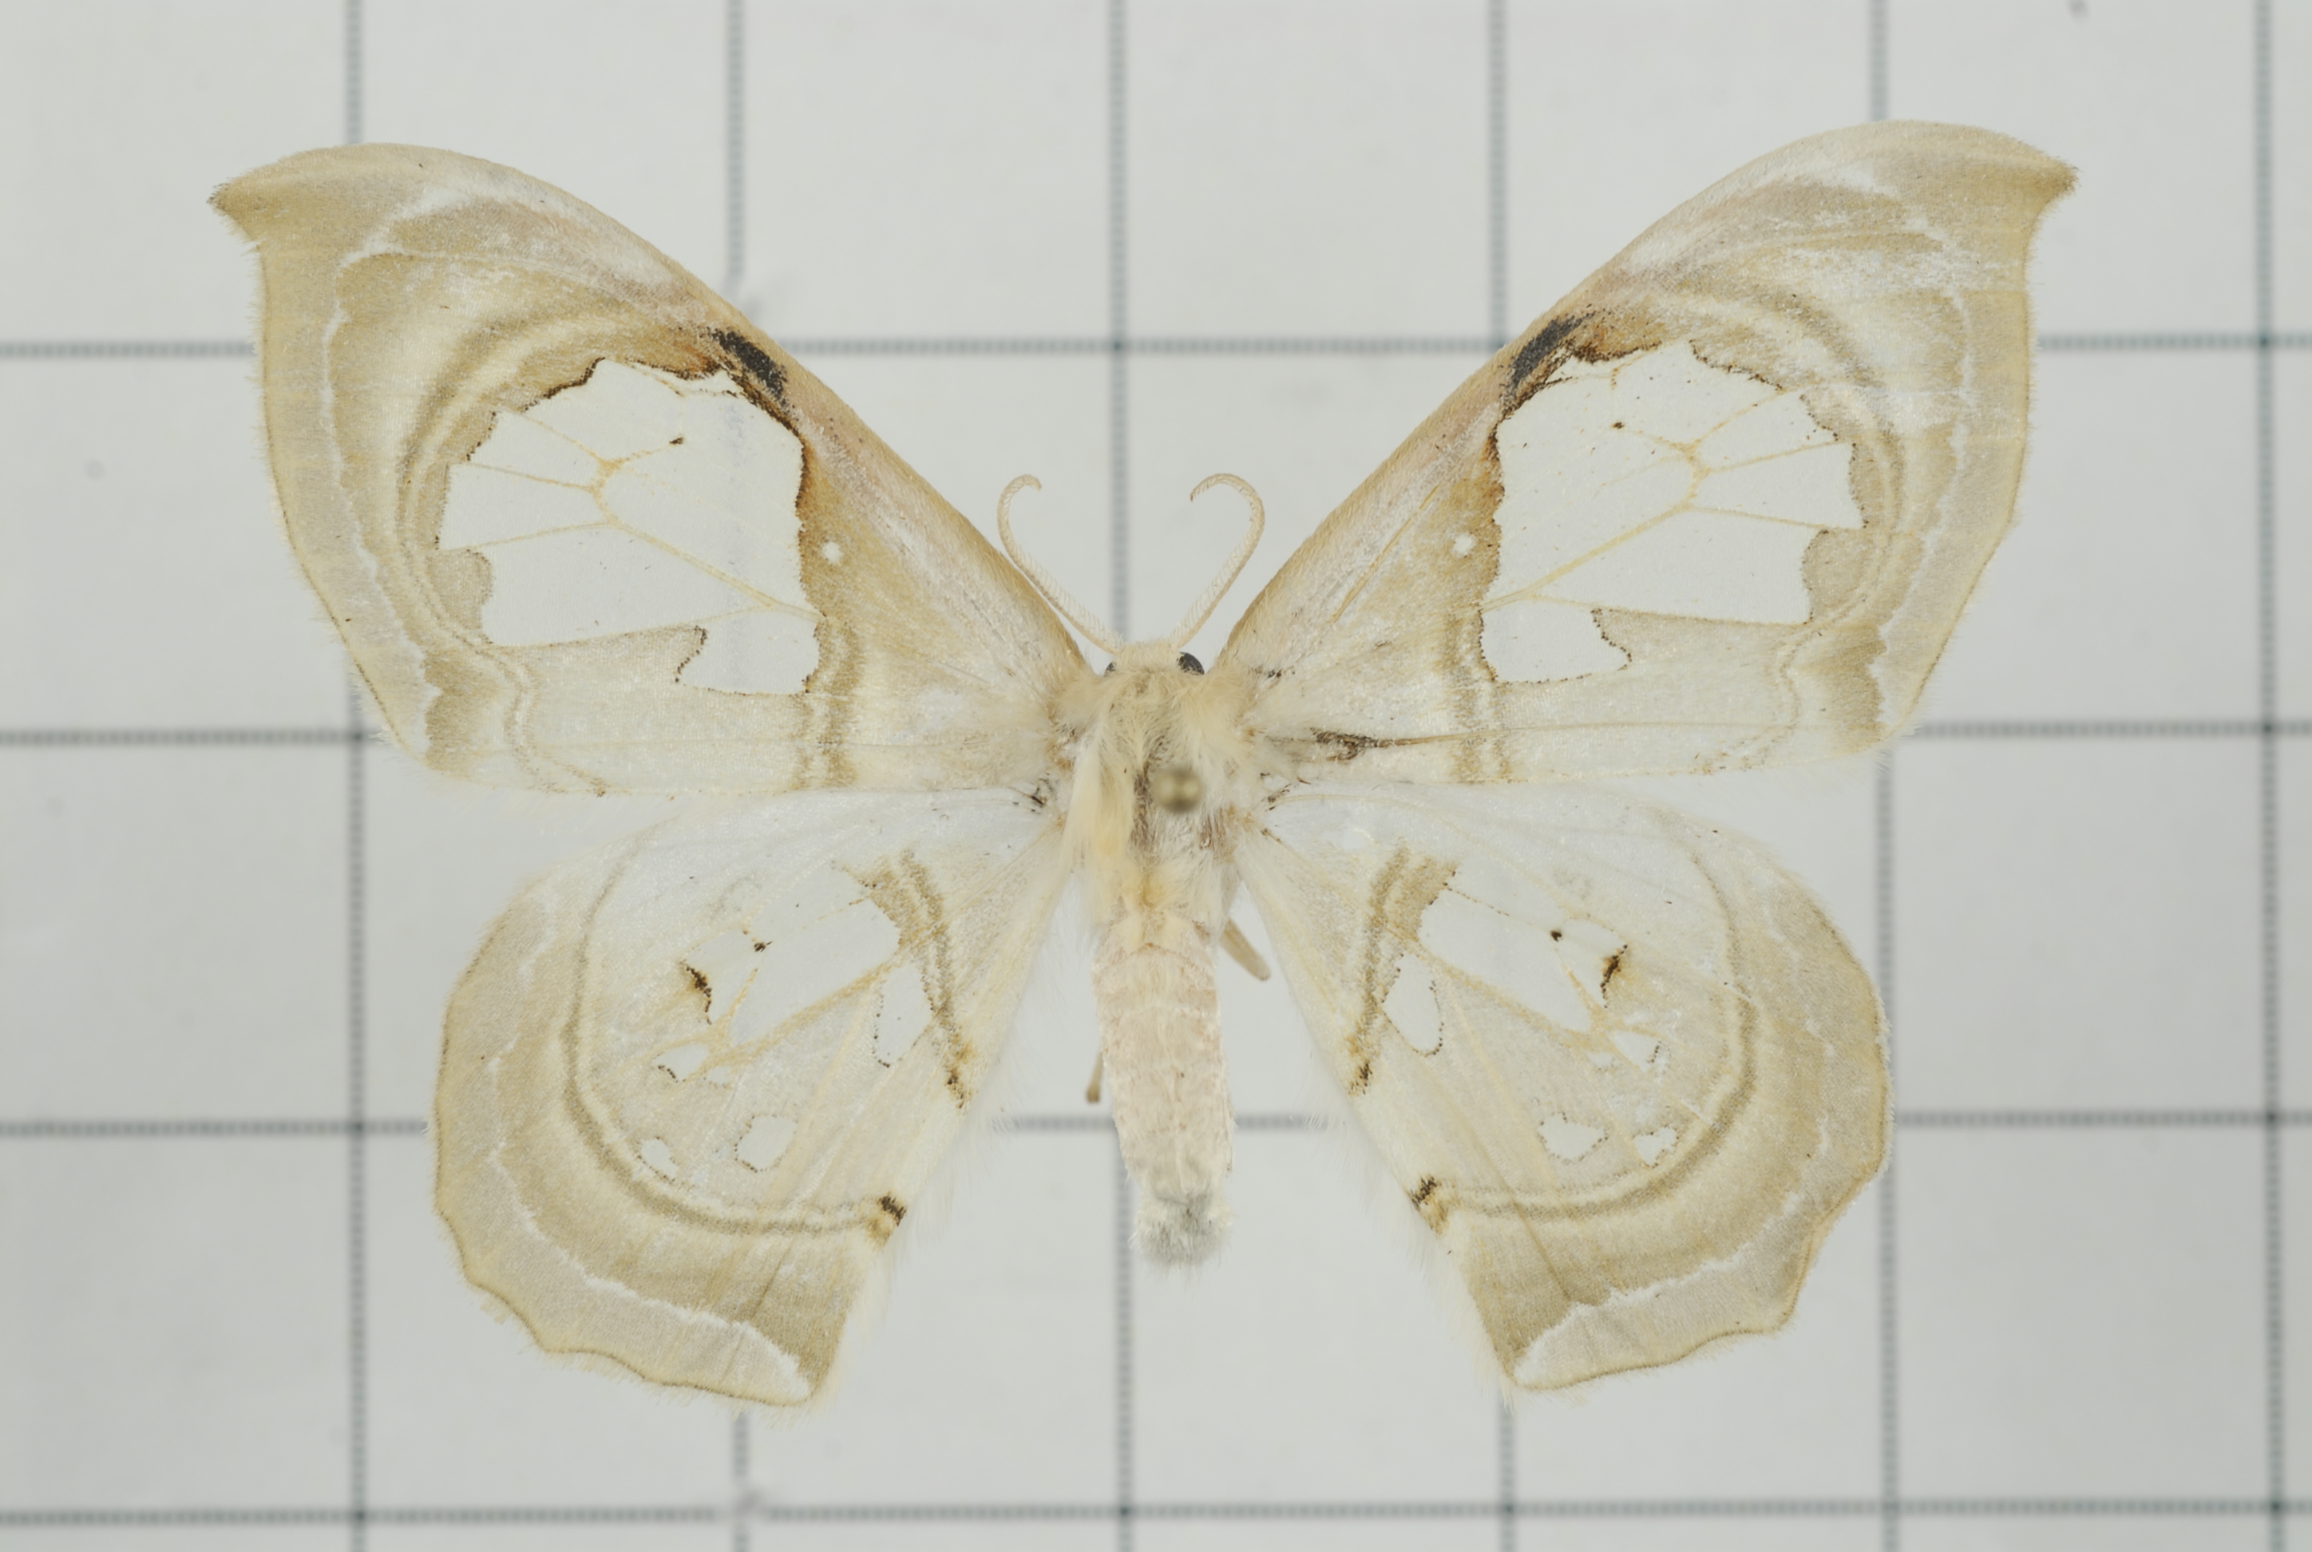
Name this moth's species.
Macrauzata minor
